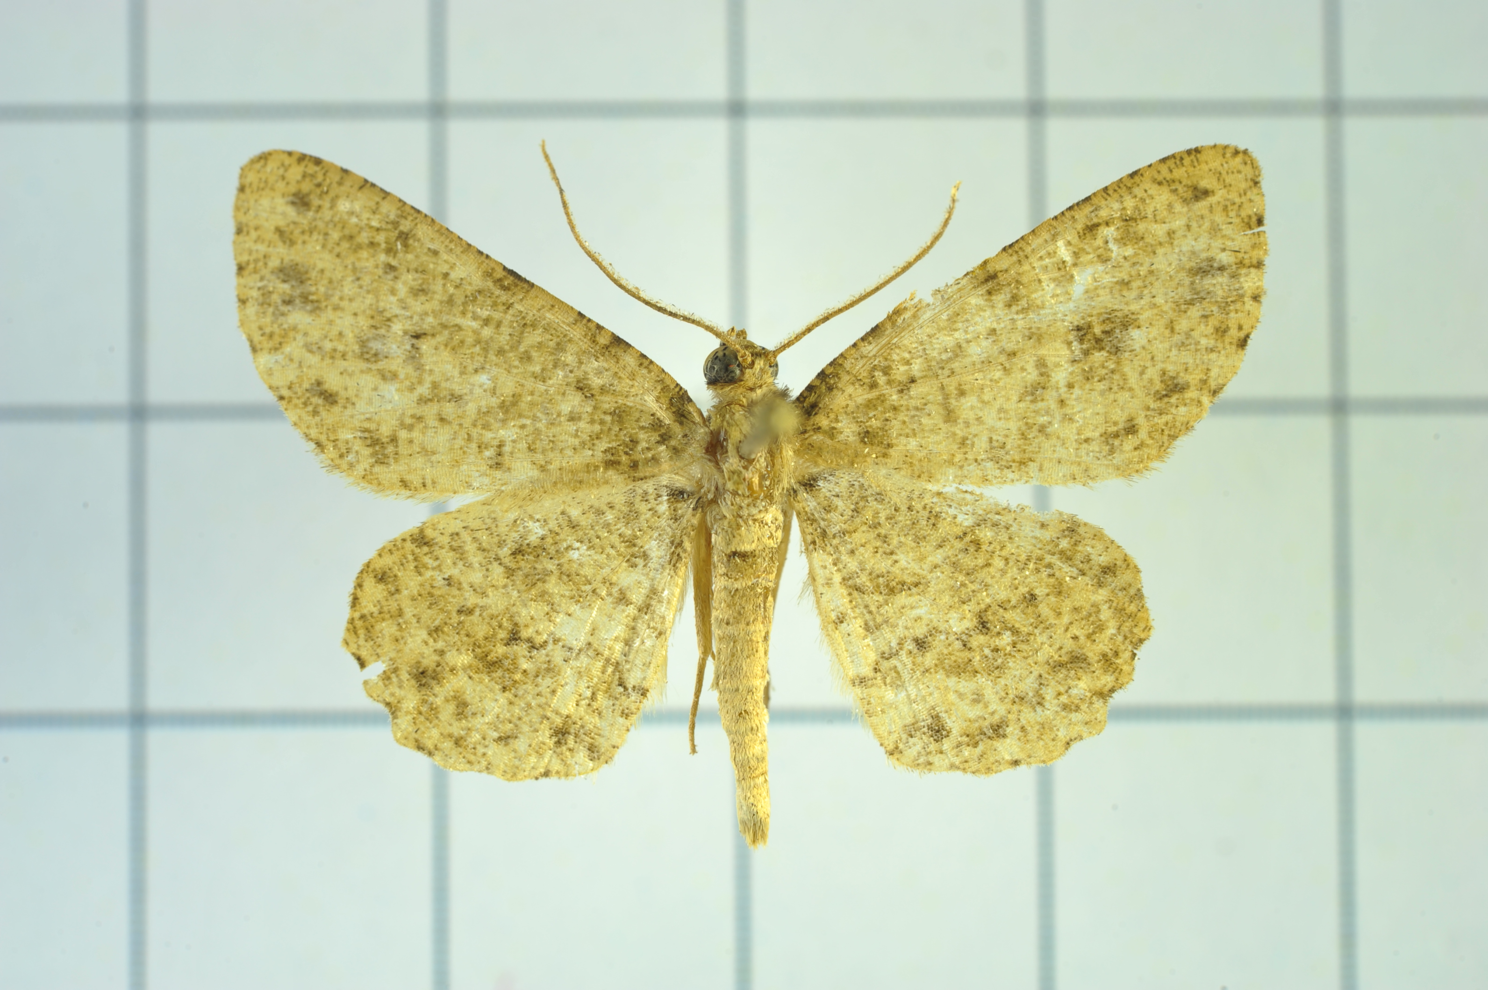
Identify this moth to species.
Ectropis bhurmitra
